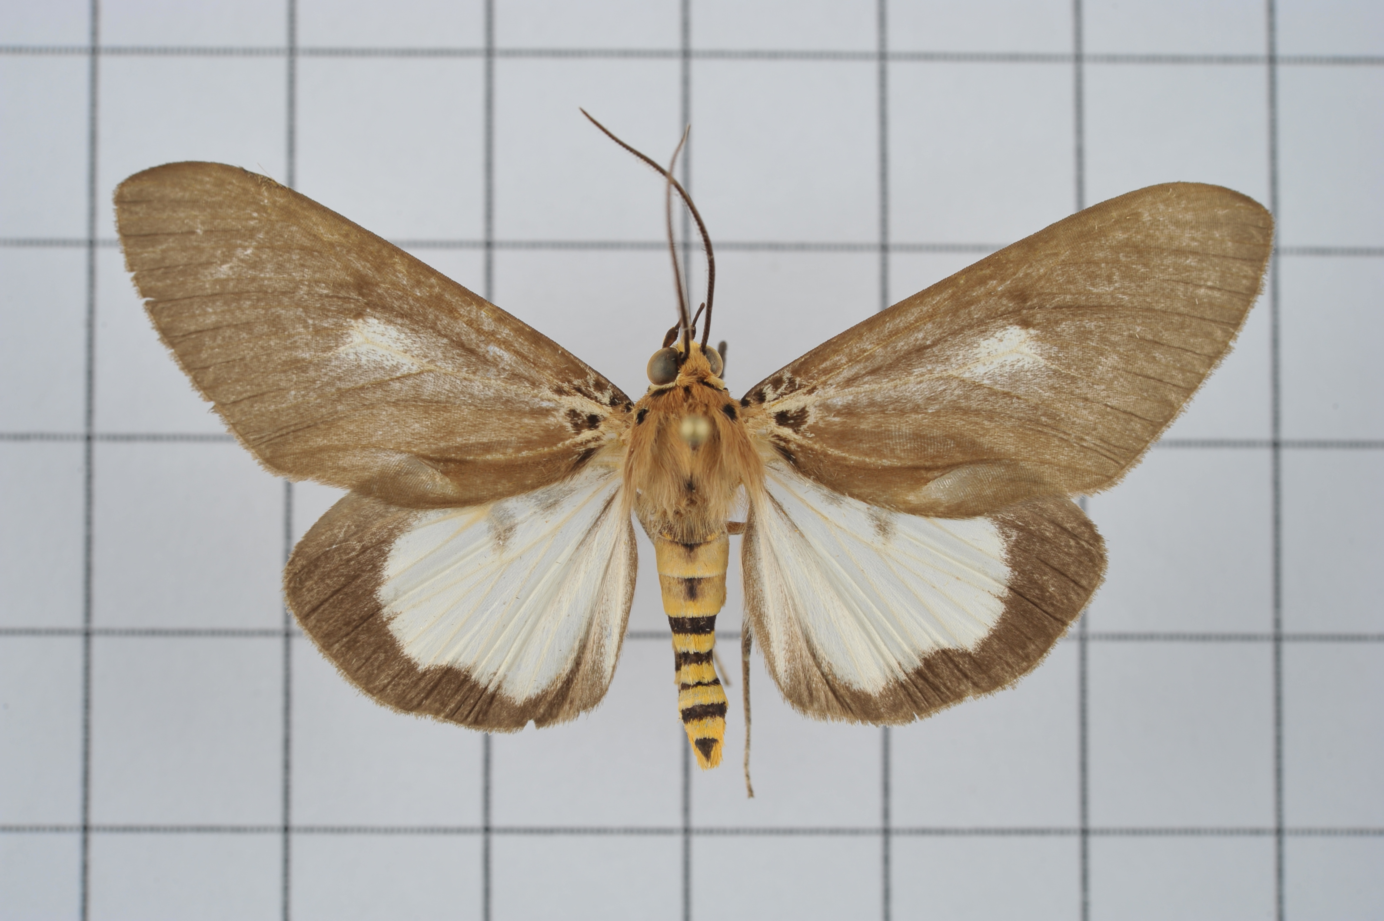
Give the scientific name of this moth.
Asota heliconia zebrina
